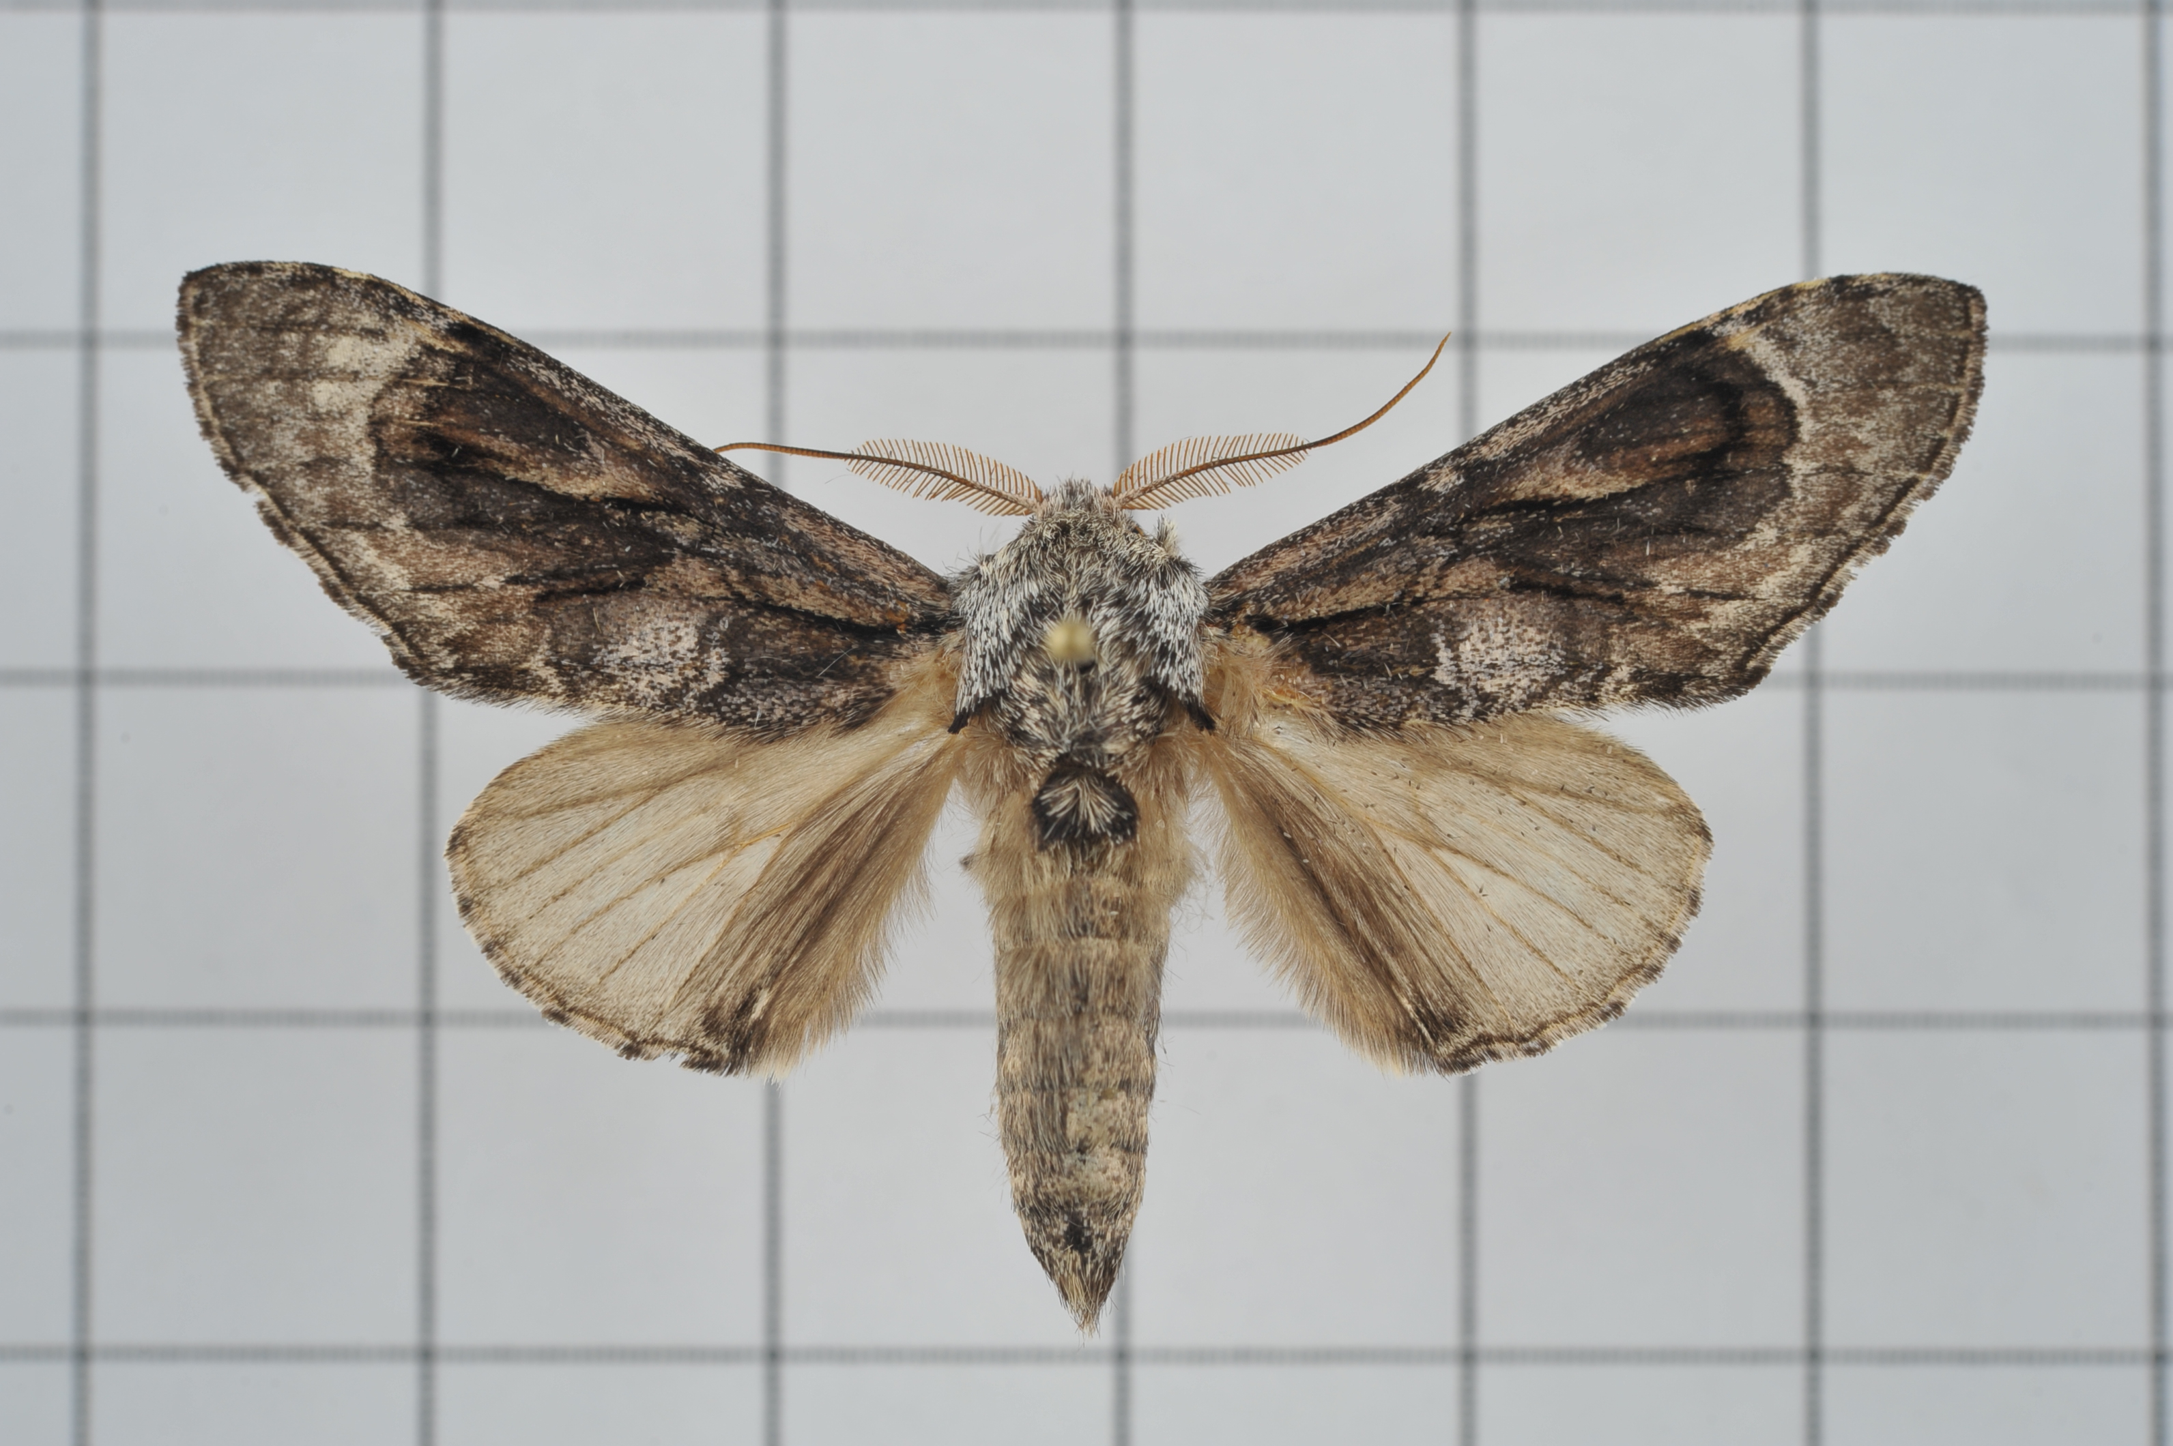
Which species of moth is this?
Fentonia ocypete crenulata
